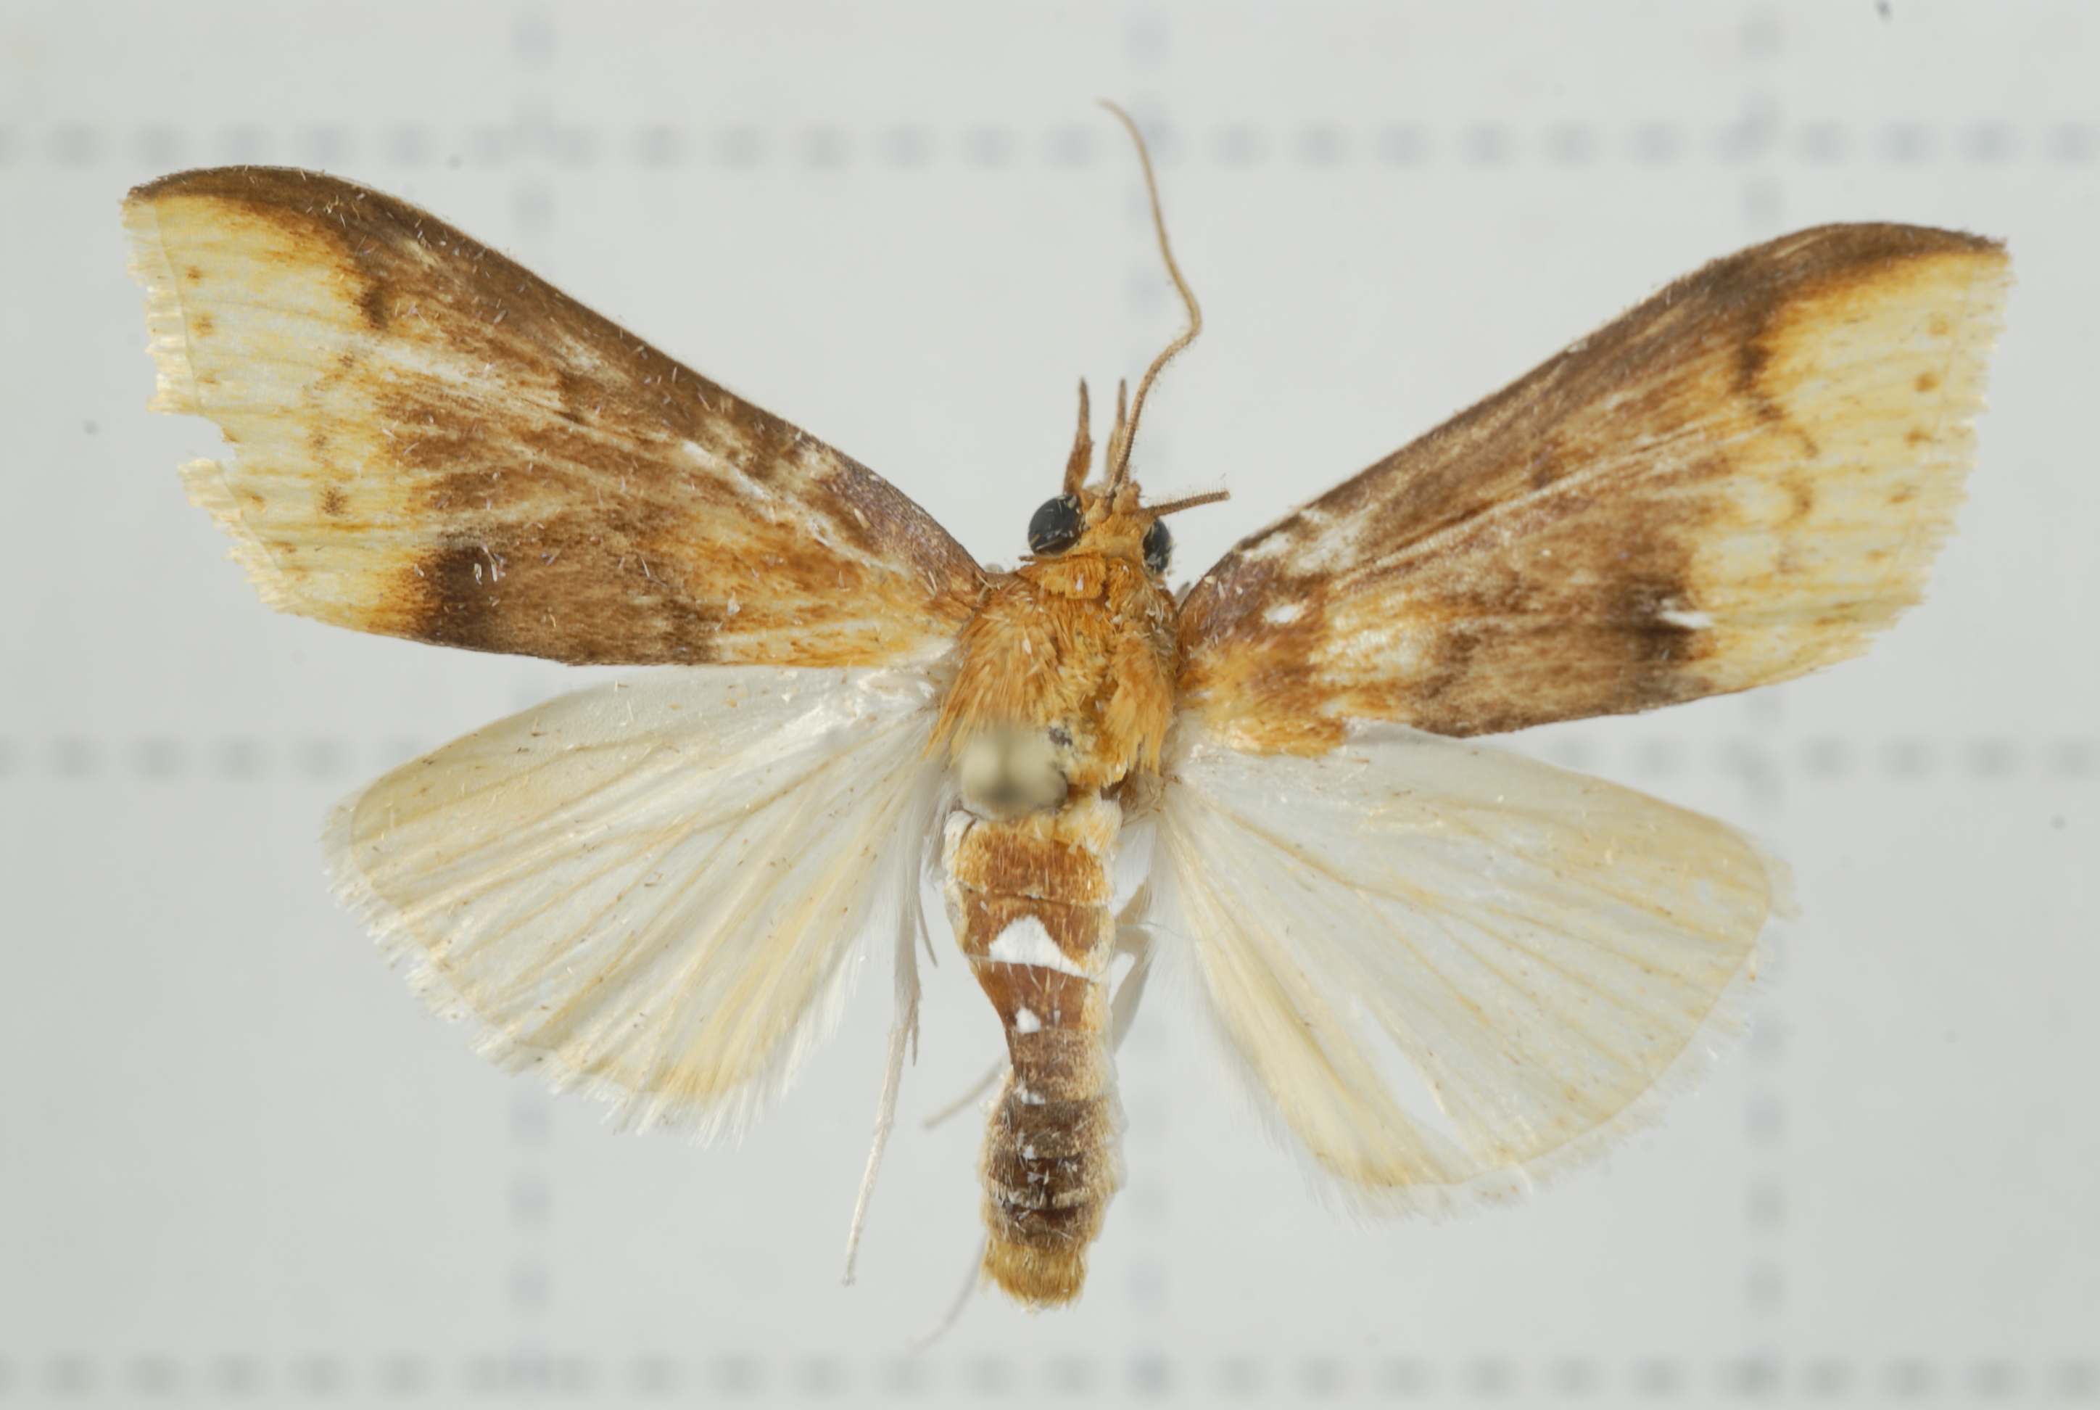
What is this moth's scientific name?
Lipararchis tranquillalis
